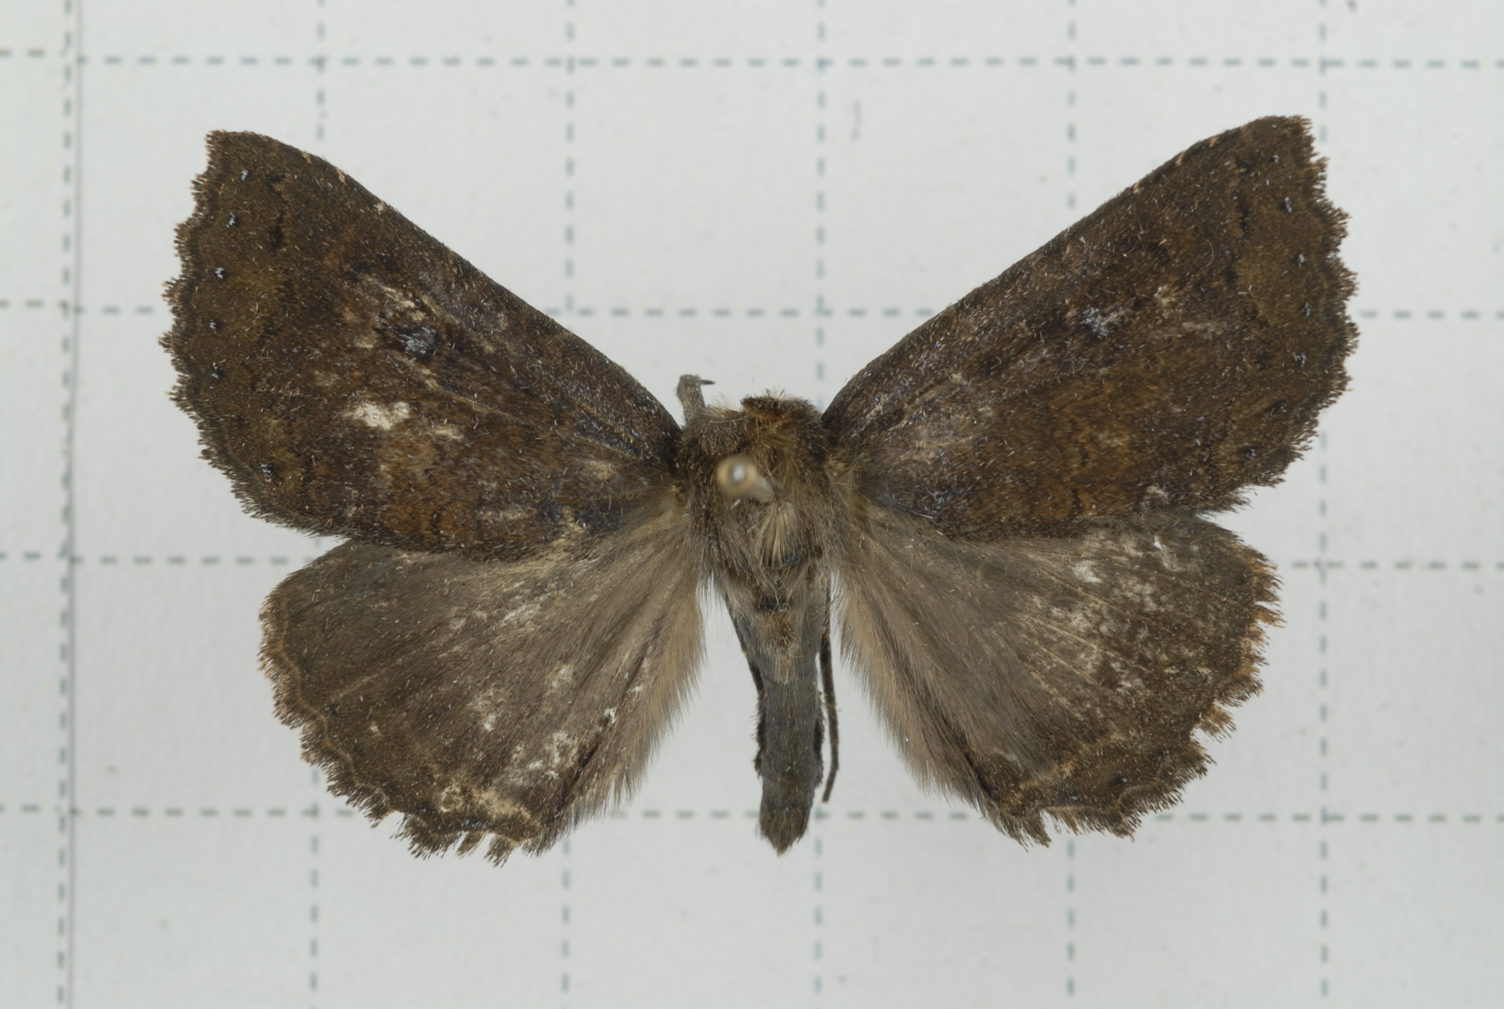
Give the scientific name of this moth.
Hypersypnoides punctosa
